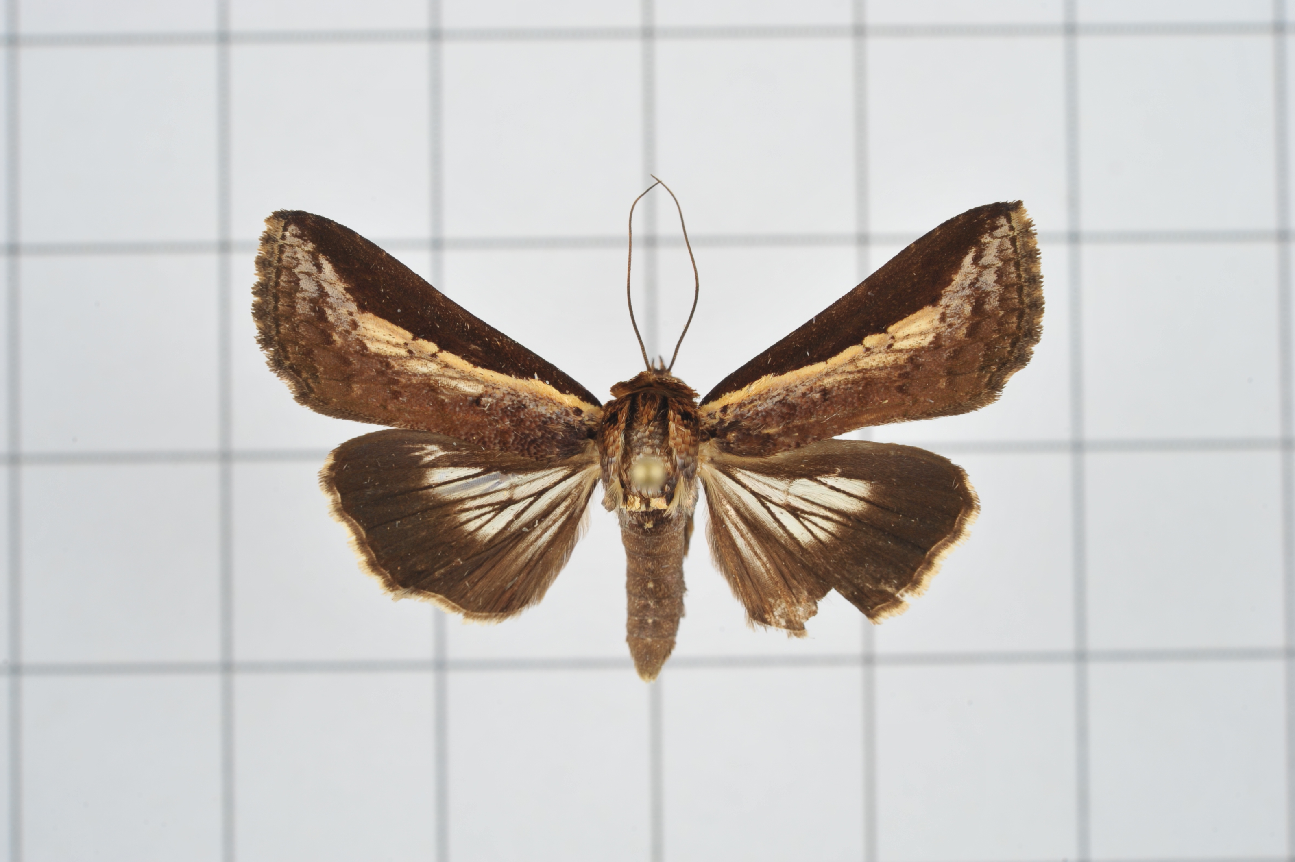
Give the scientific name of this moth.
Lophoptera trigonoprocessa
